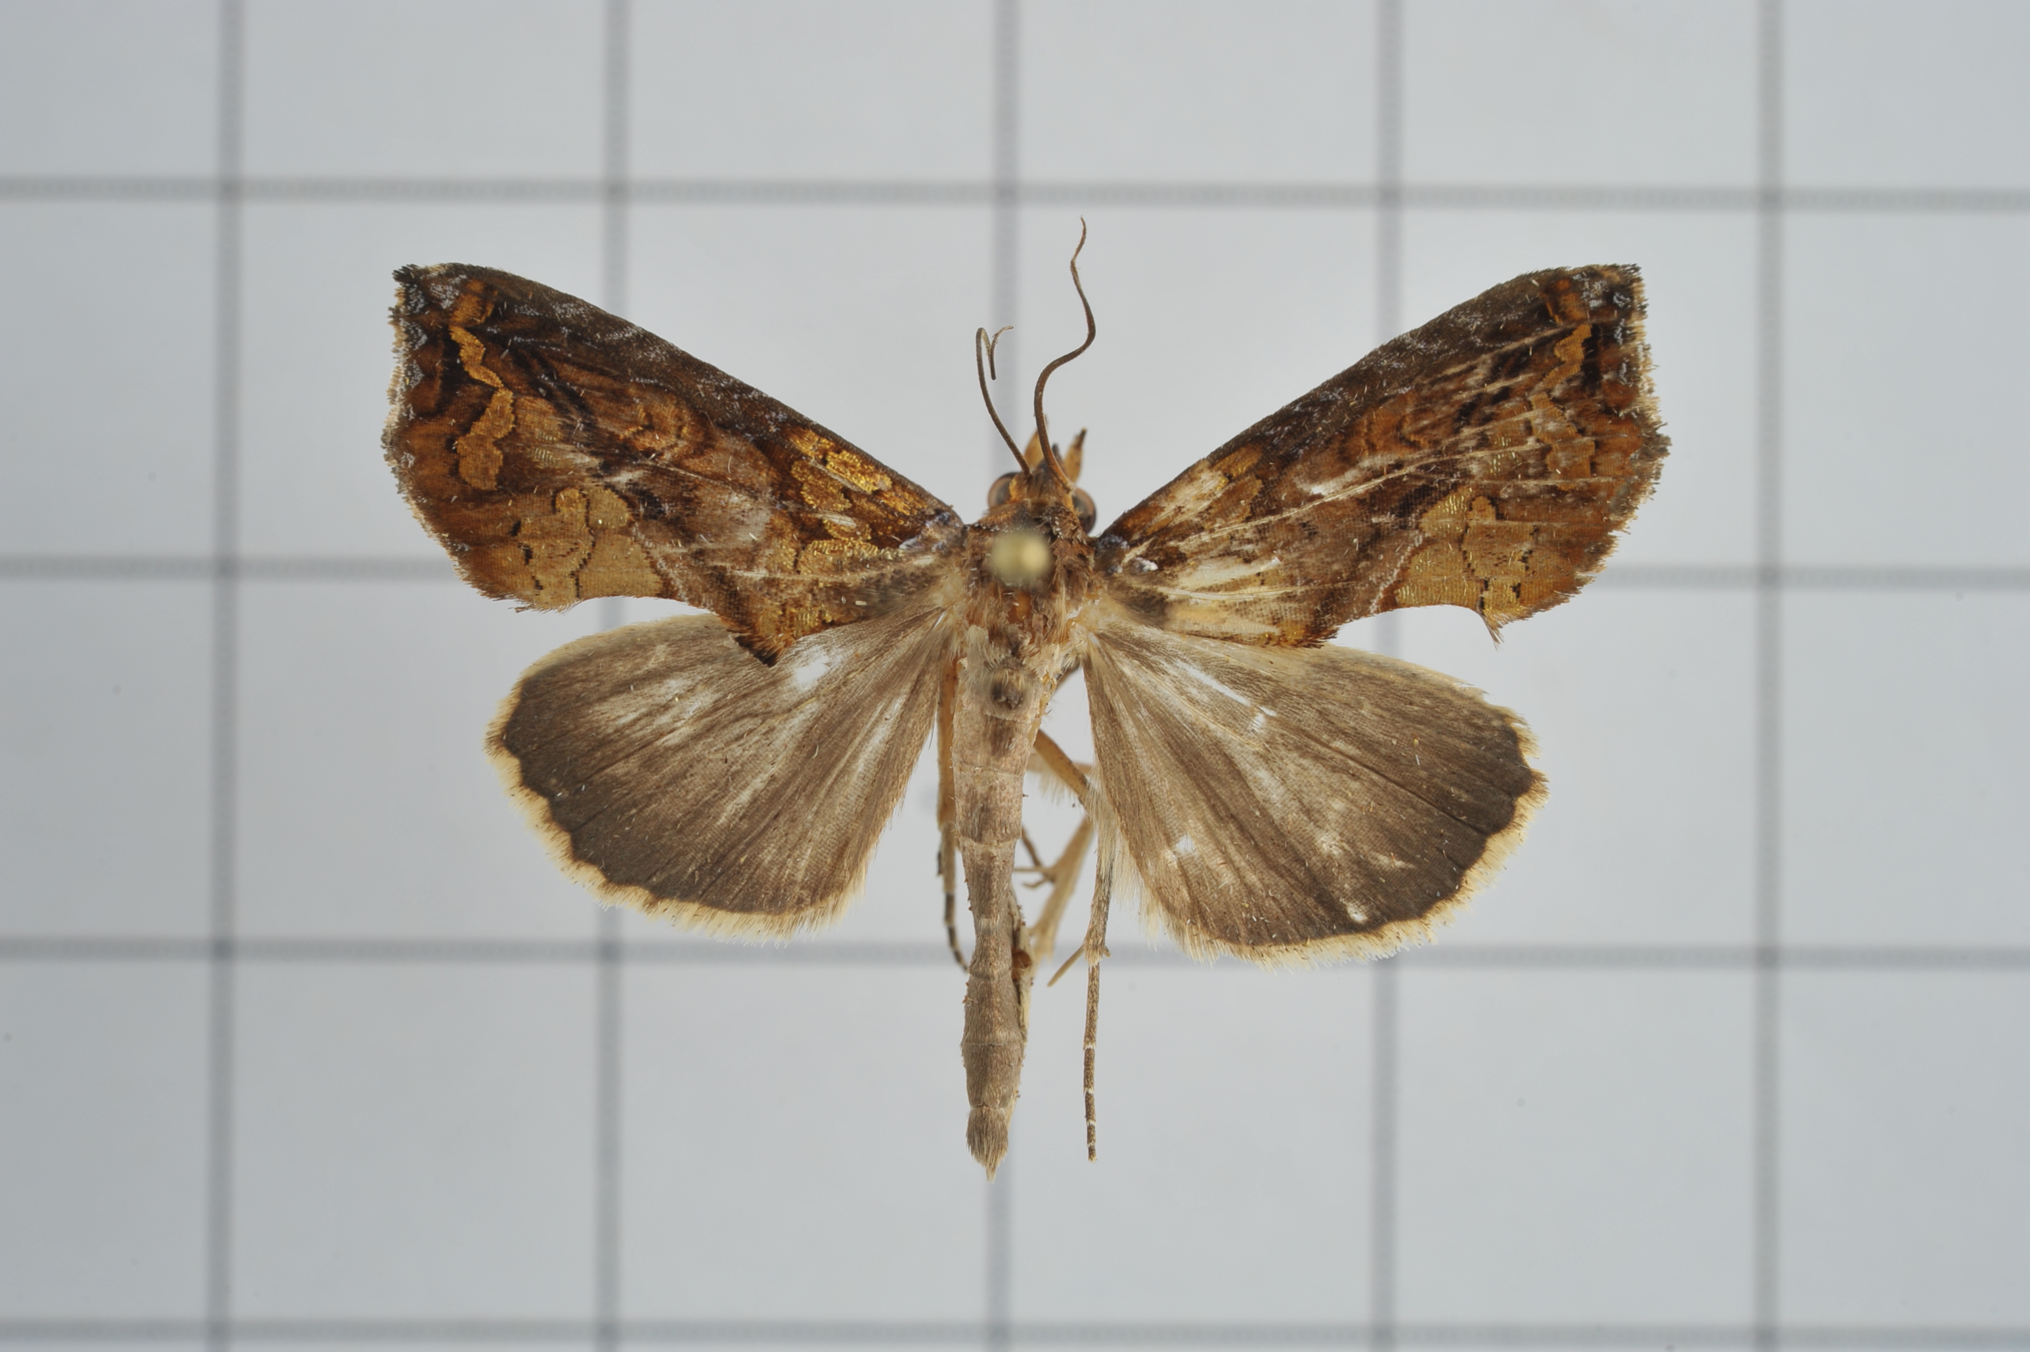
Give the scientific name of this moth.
Plusiodonta coelonota
